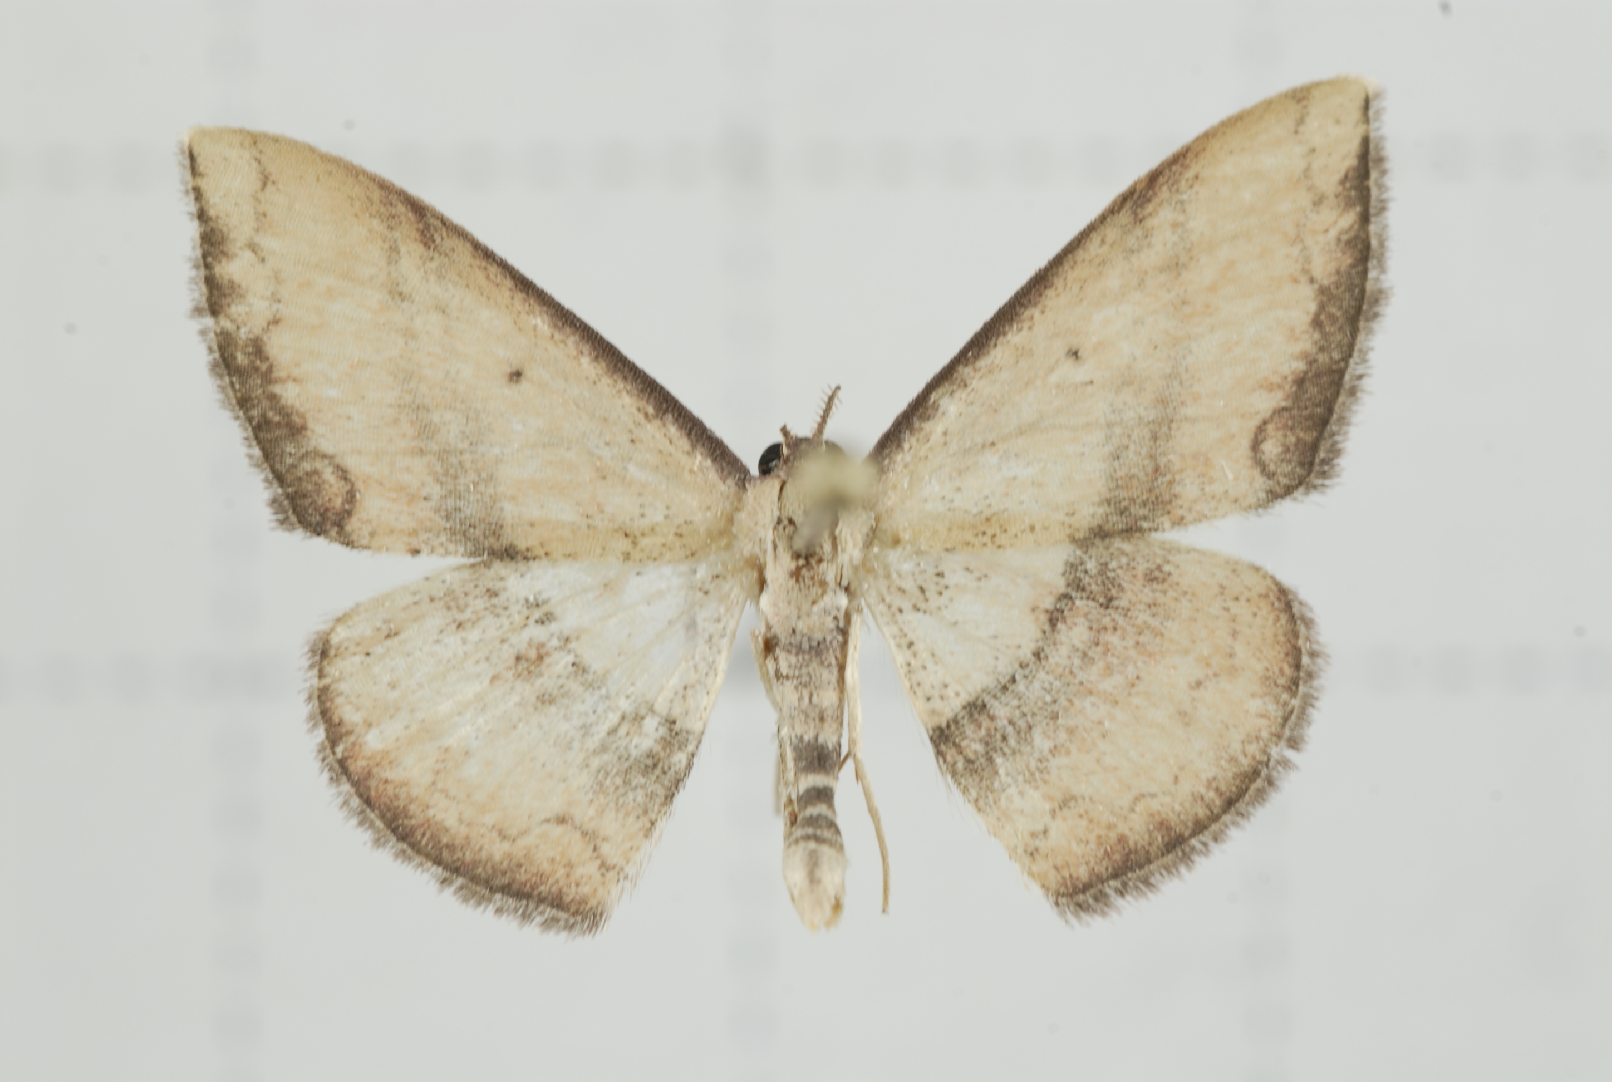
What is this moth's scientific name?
Pylargosceles steganioides limbaria
